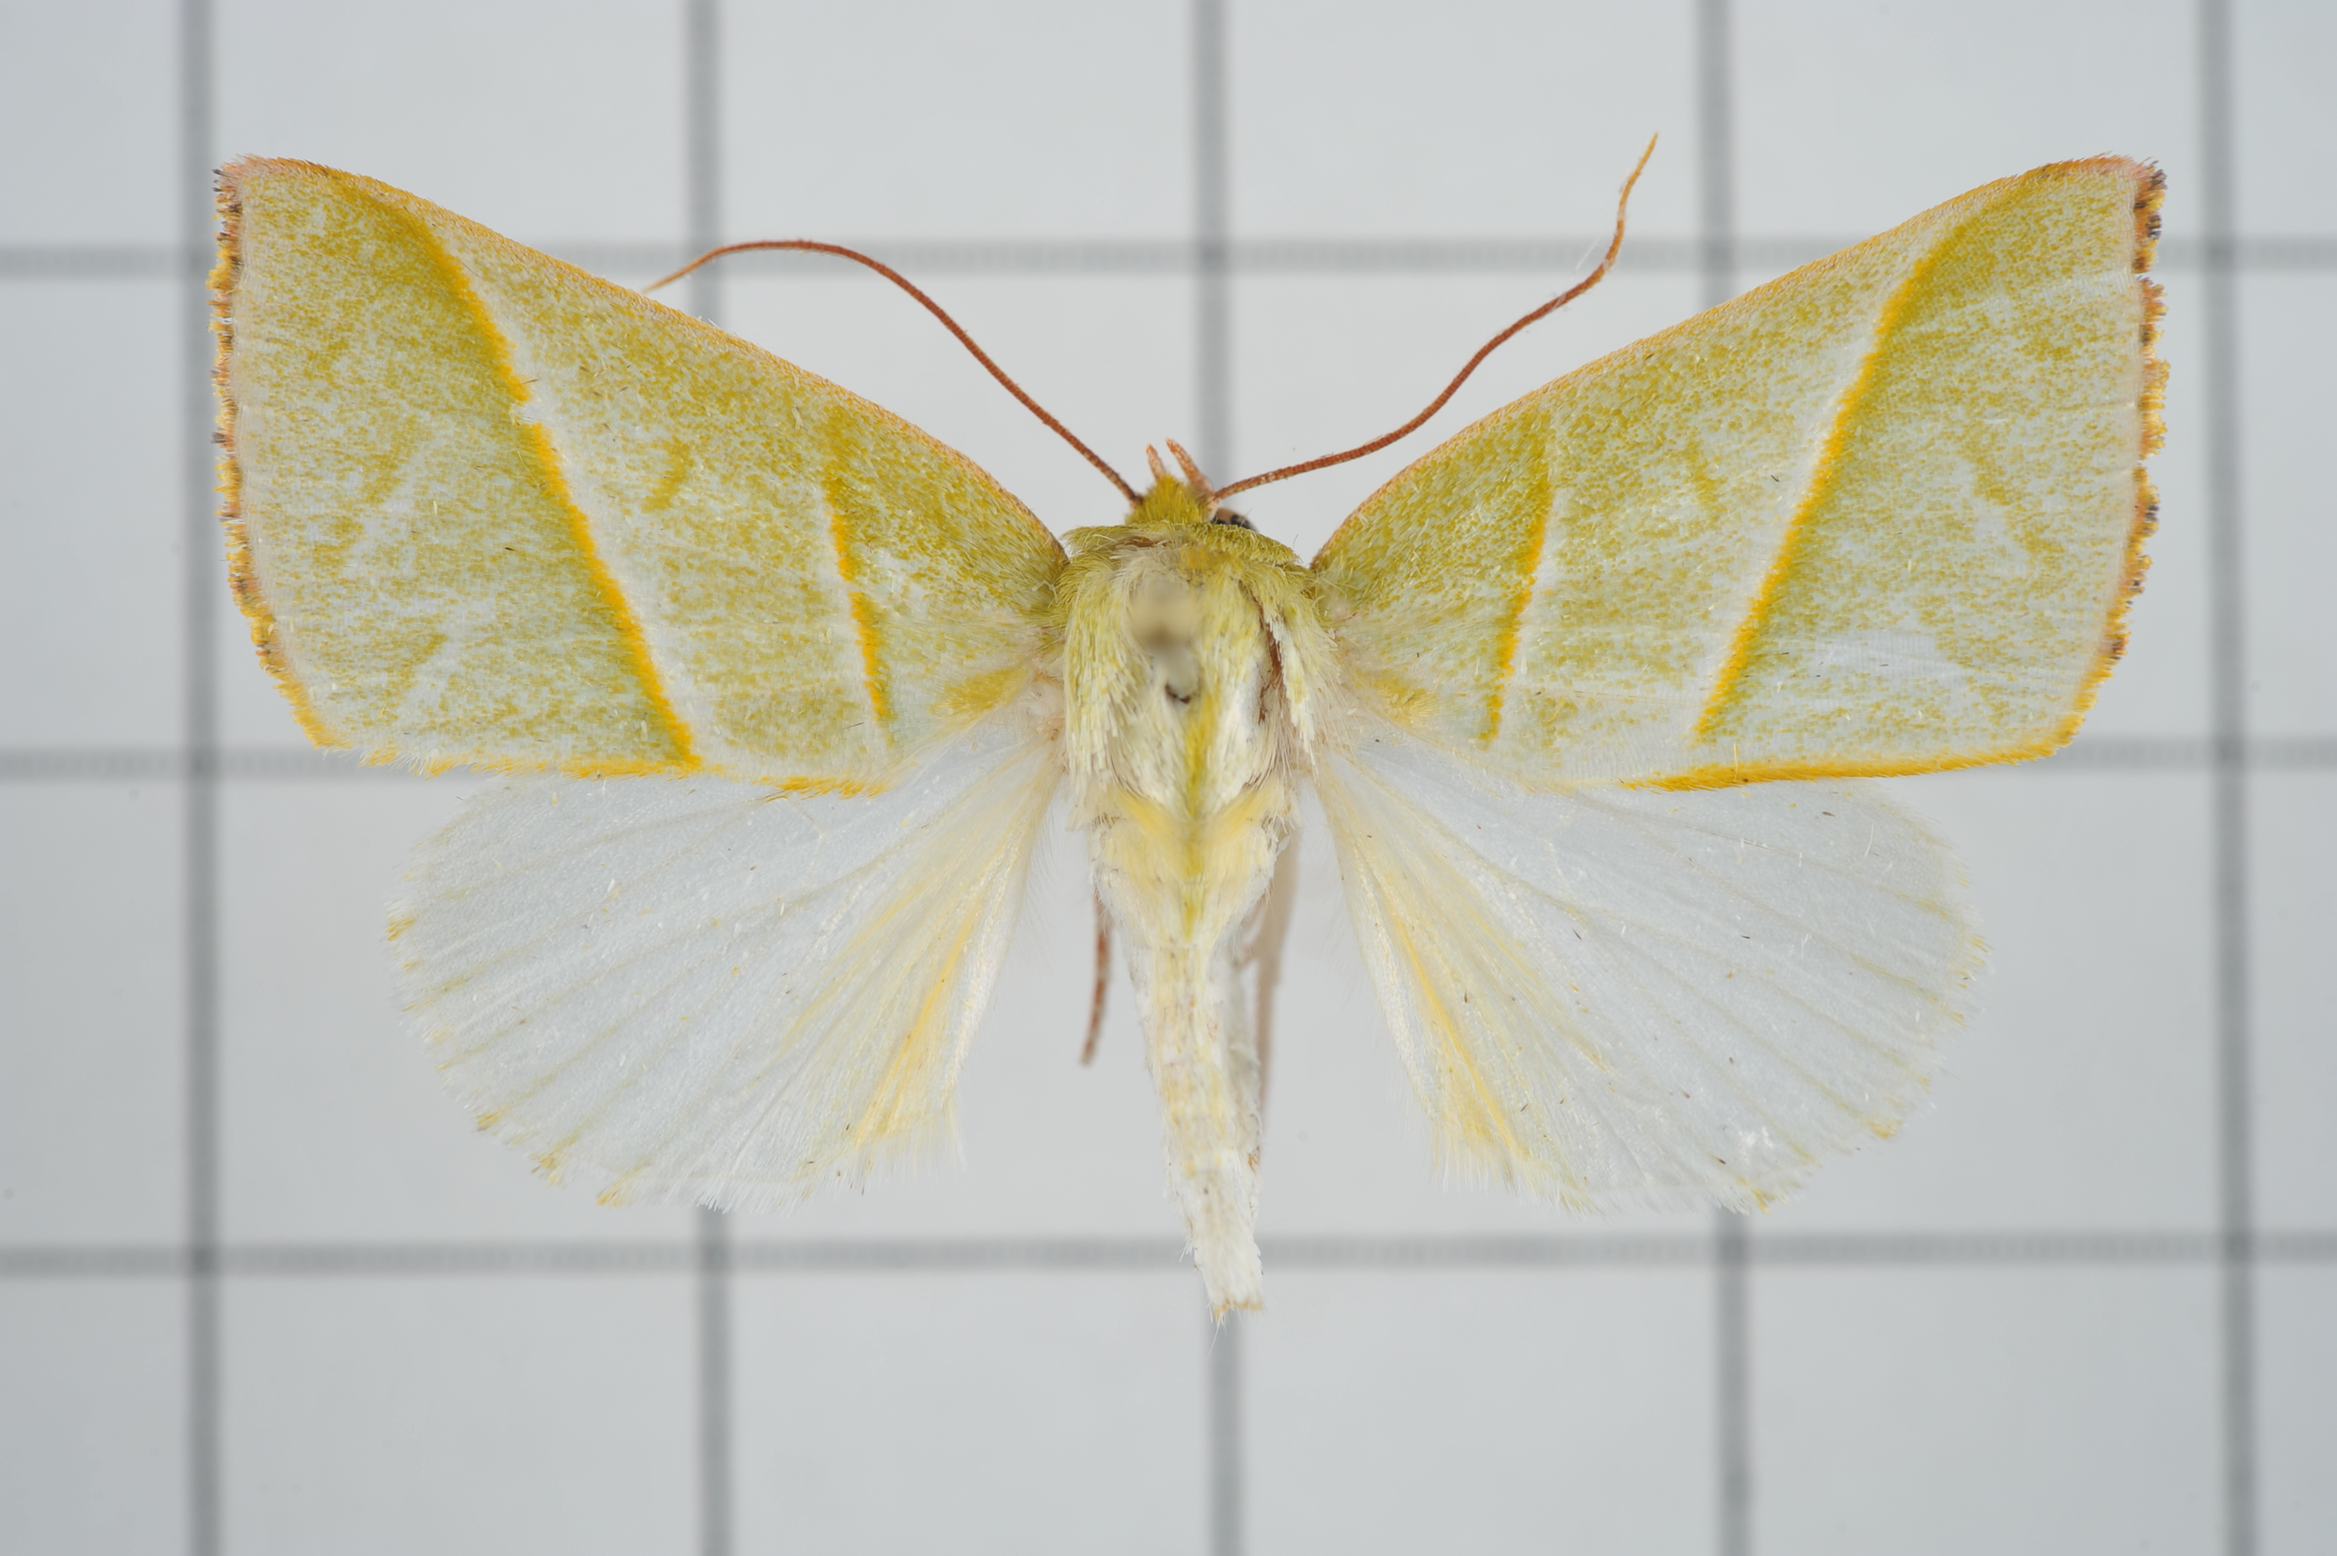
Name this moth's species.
Hylophilodes tsukusensis
